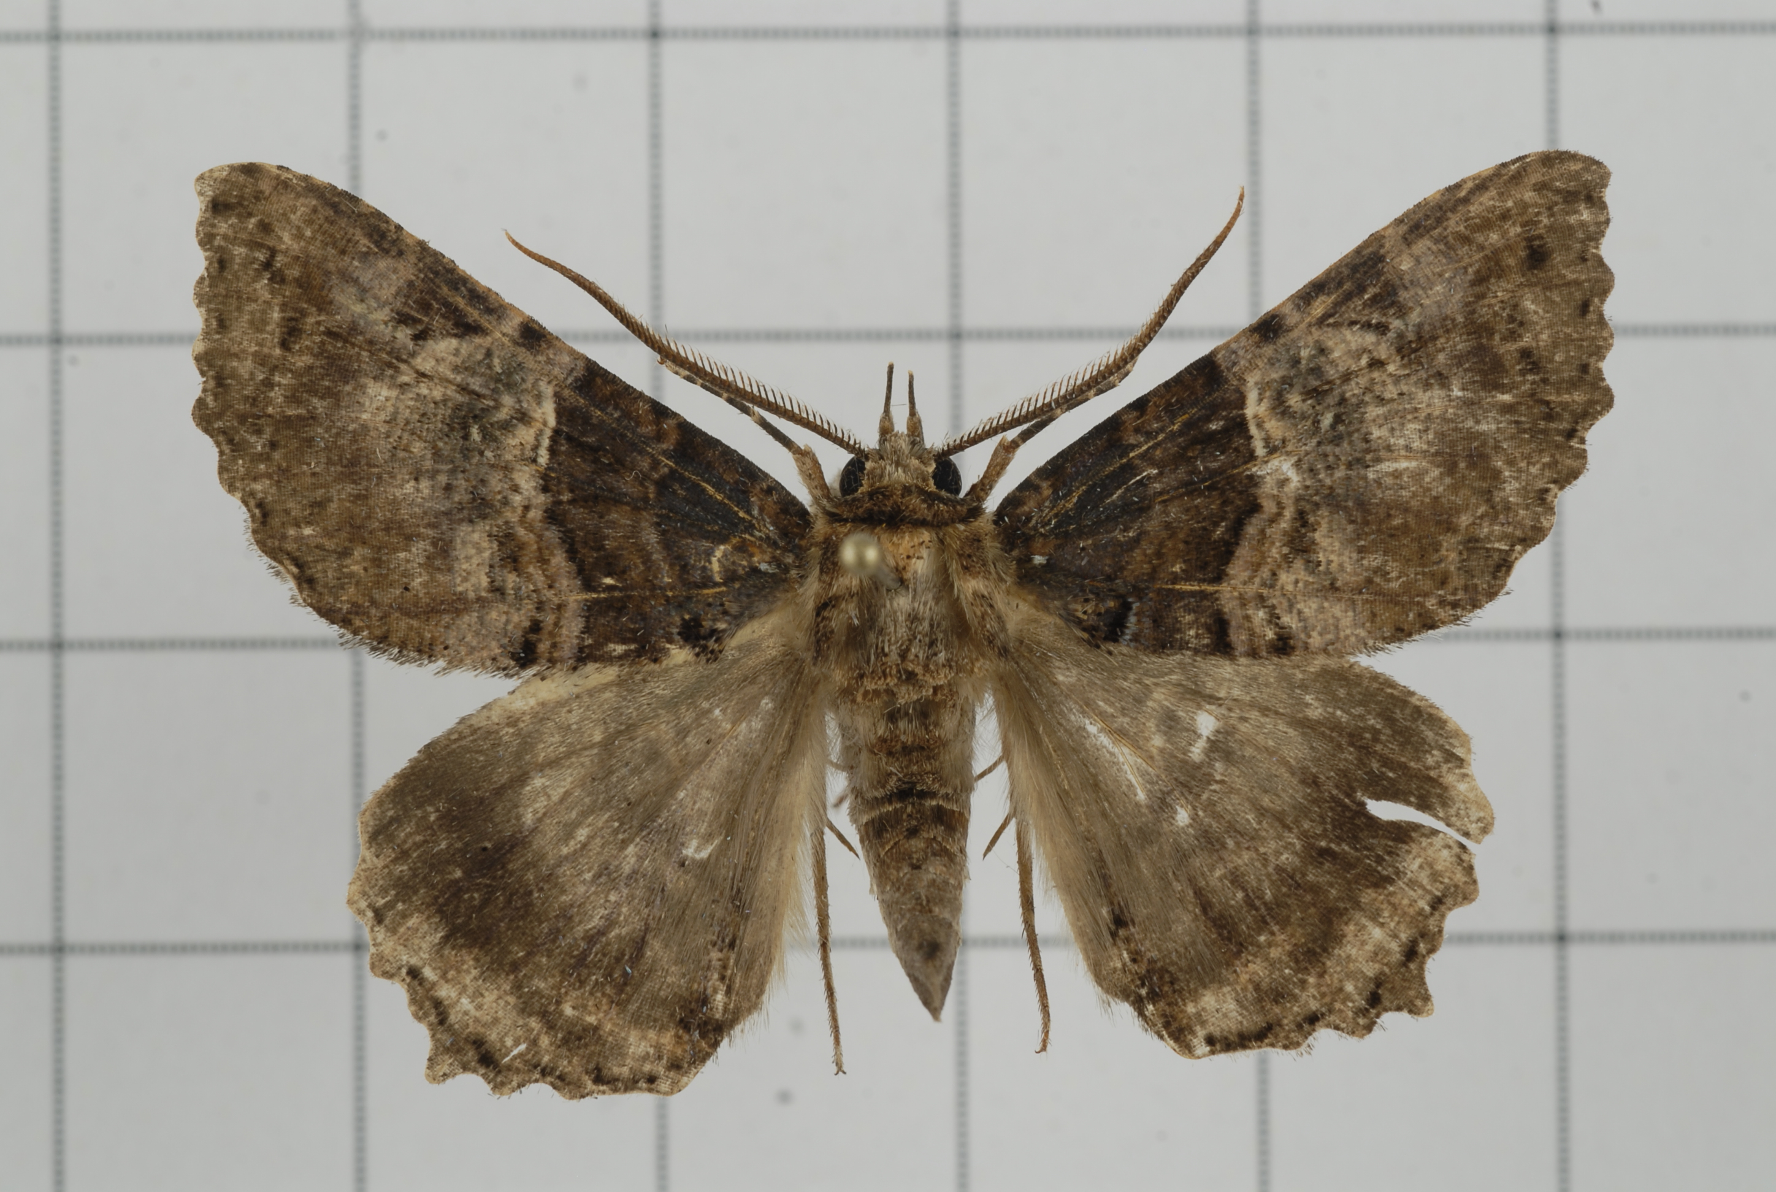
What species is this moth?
Daddala lucilla
